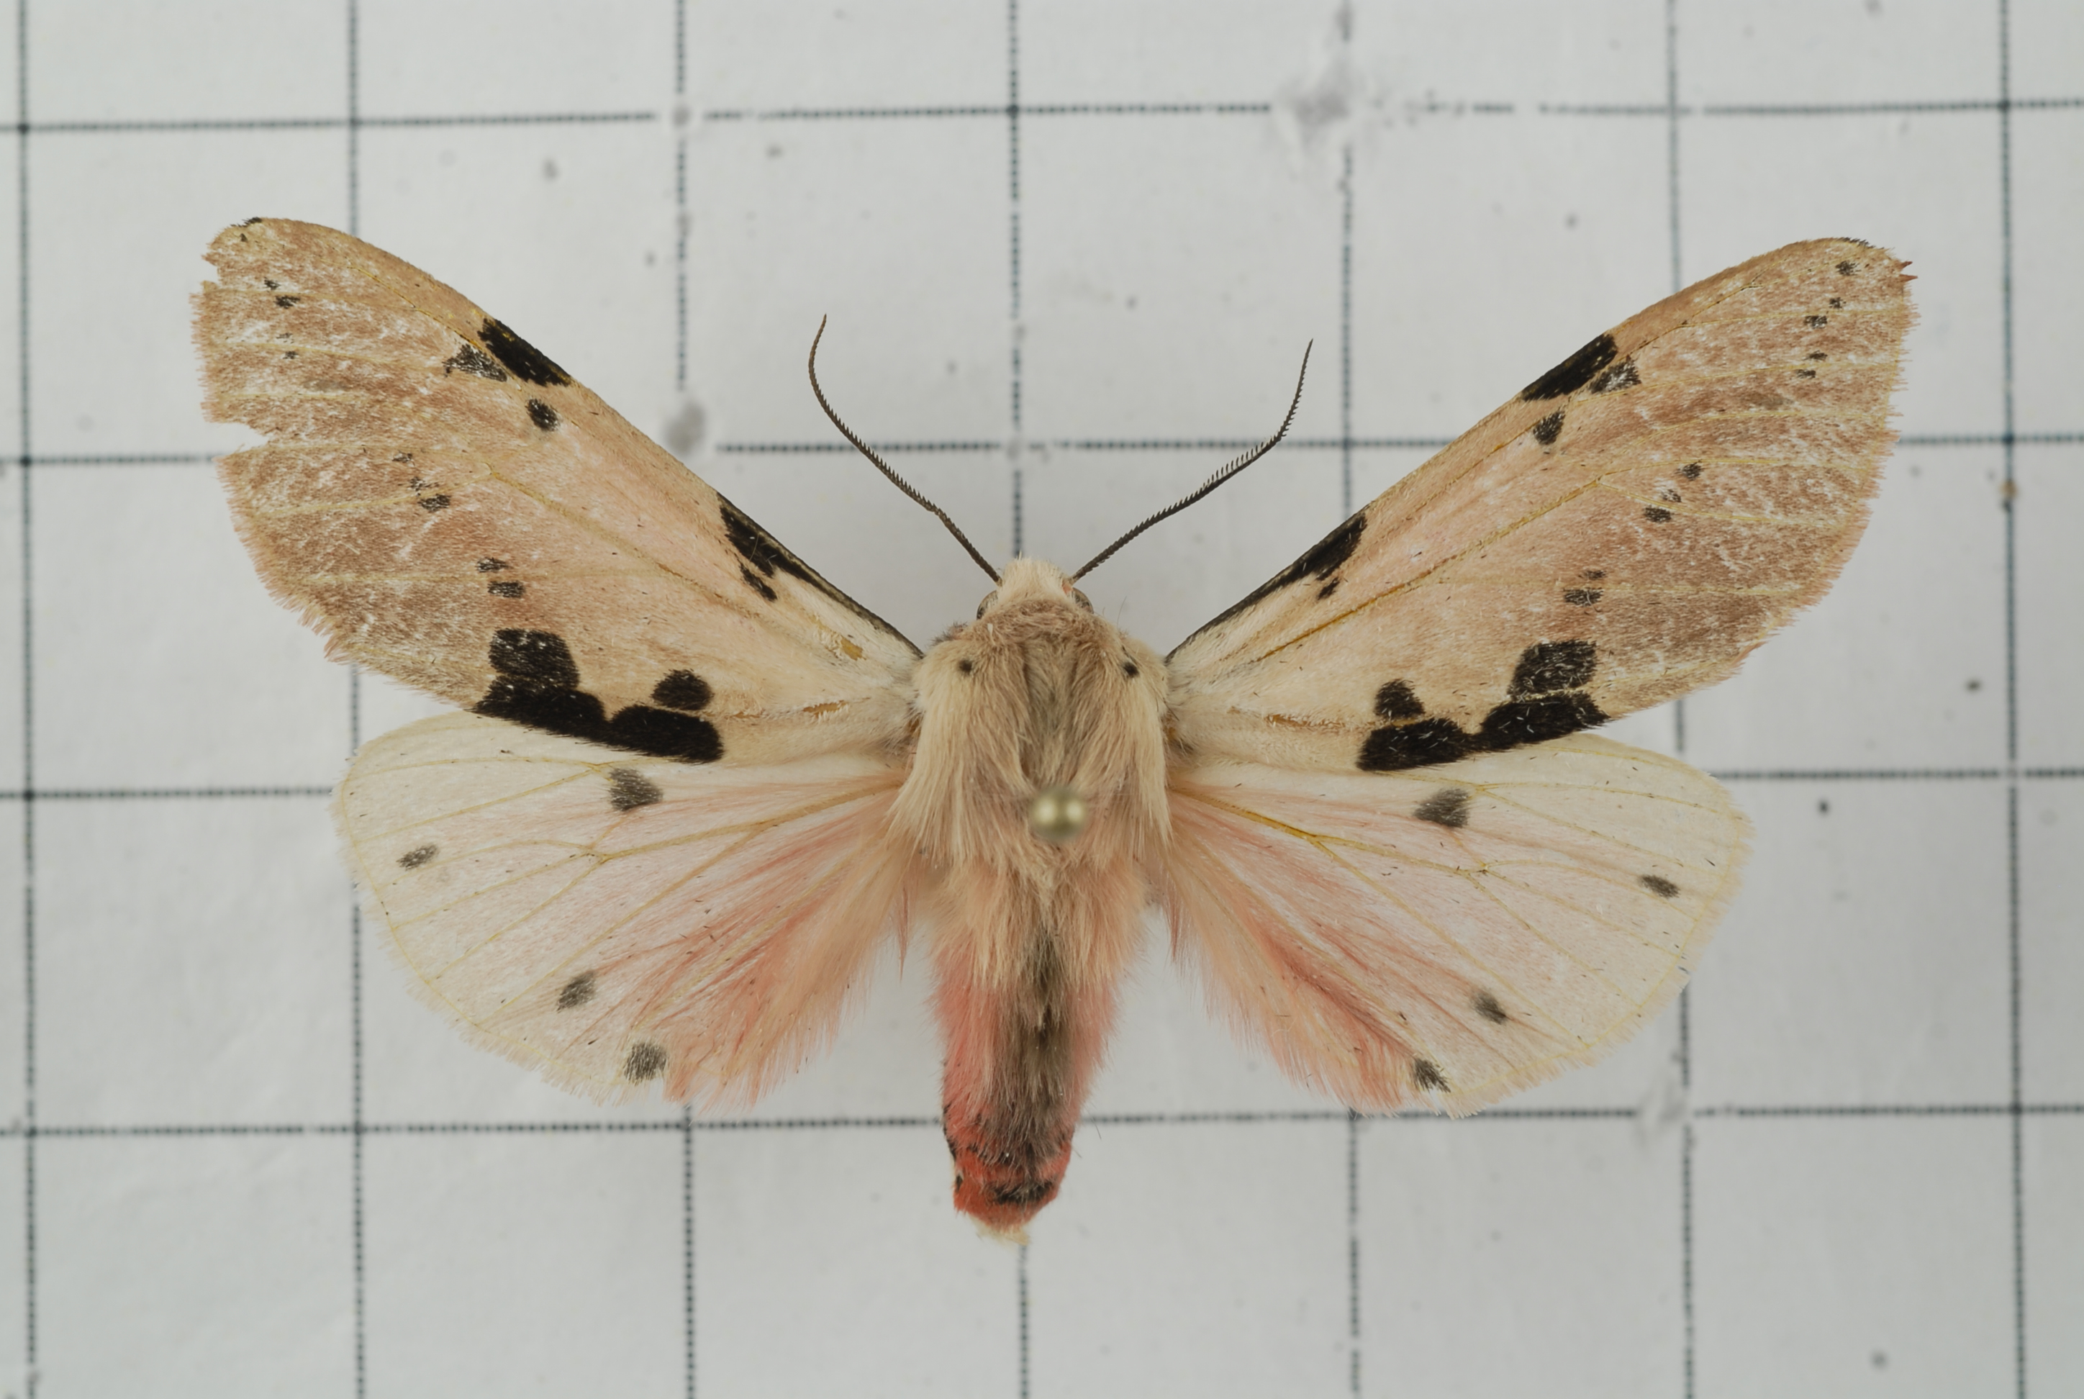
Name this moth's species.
Spilarctia clava
